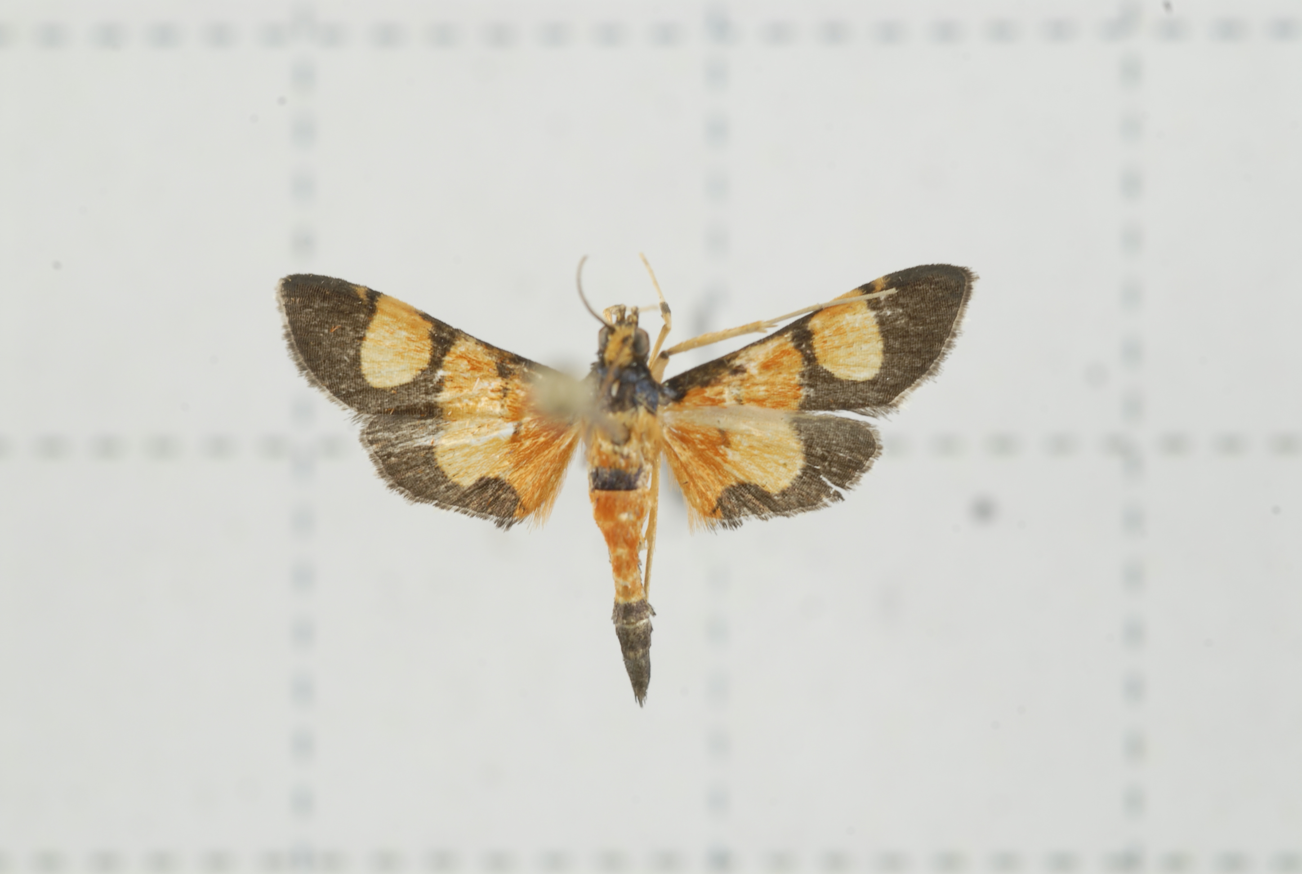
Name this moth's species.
Aethaloessa calidalis tiphalis
